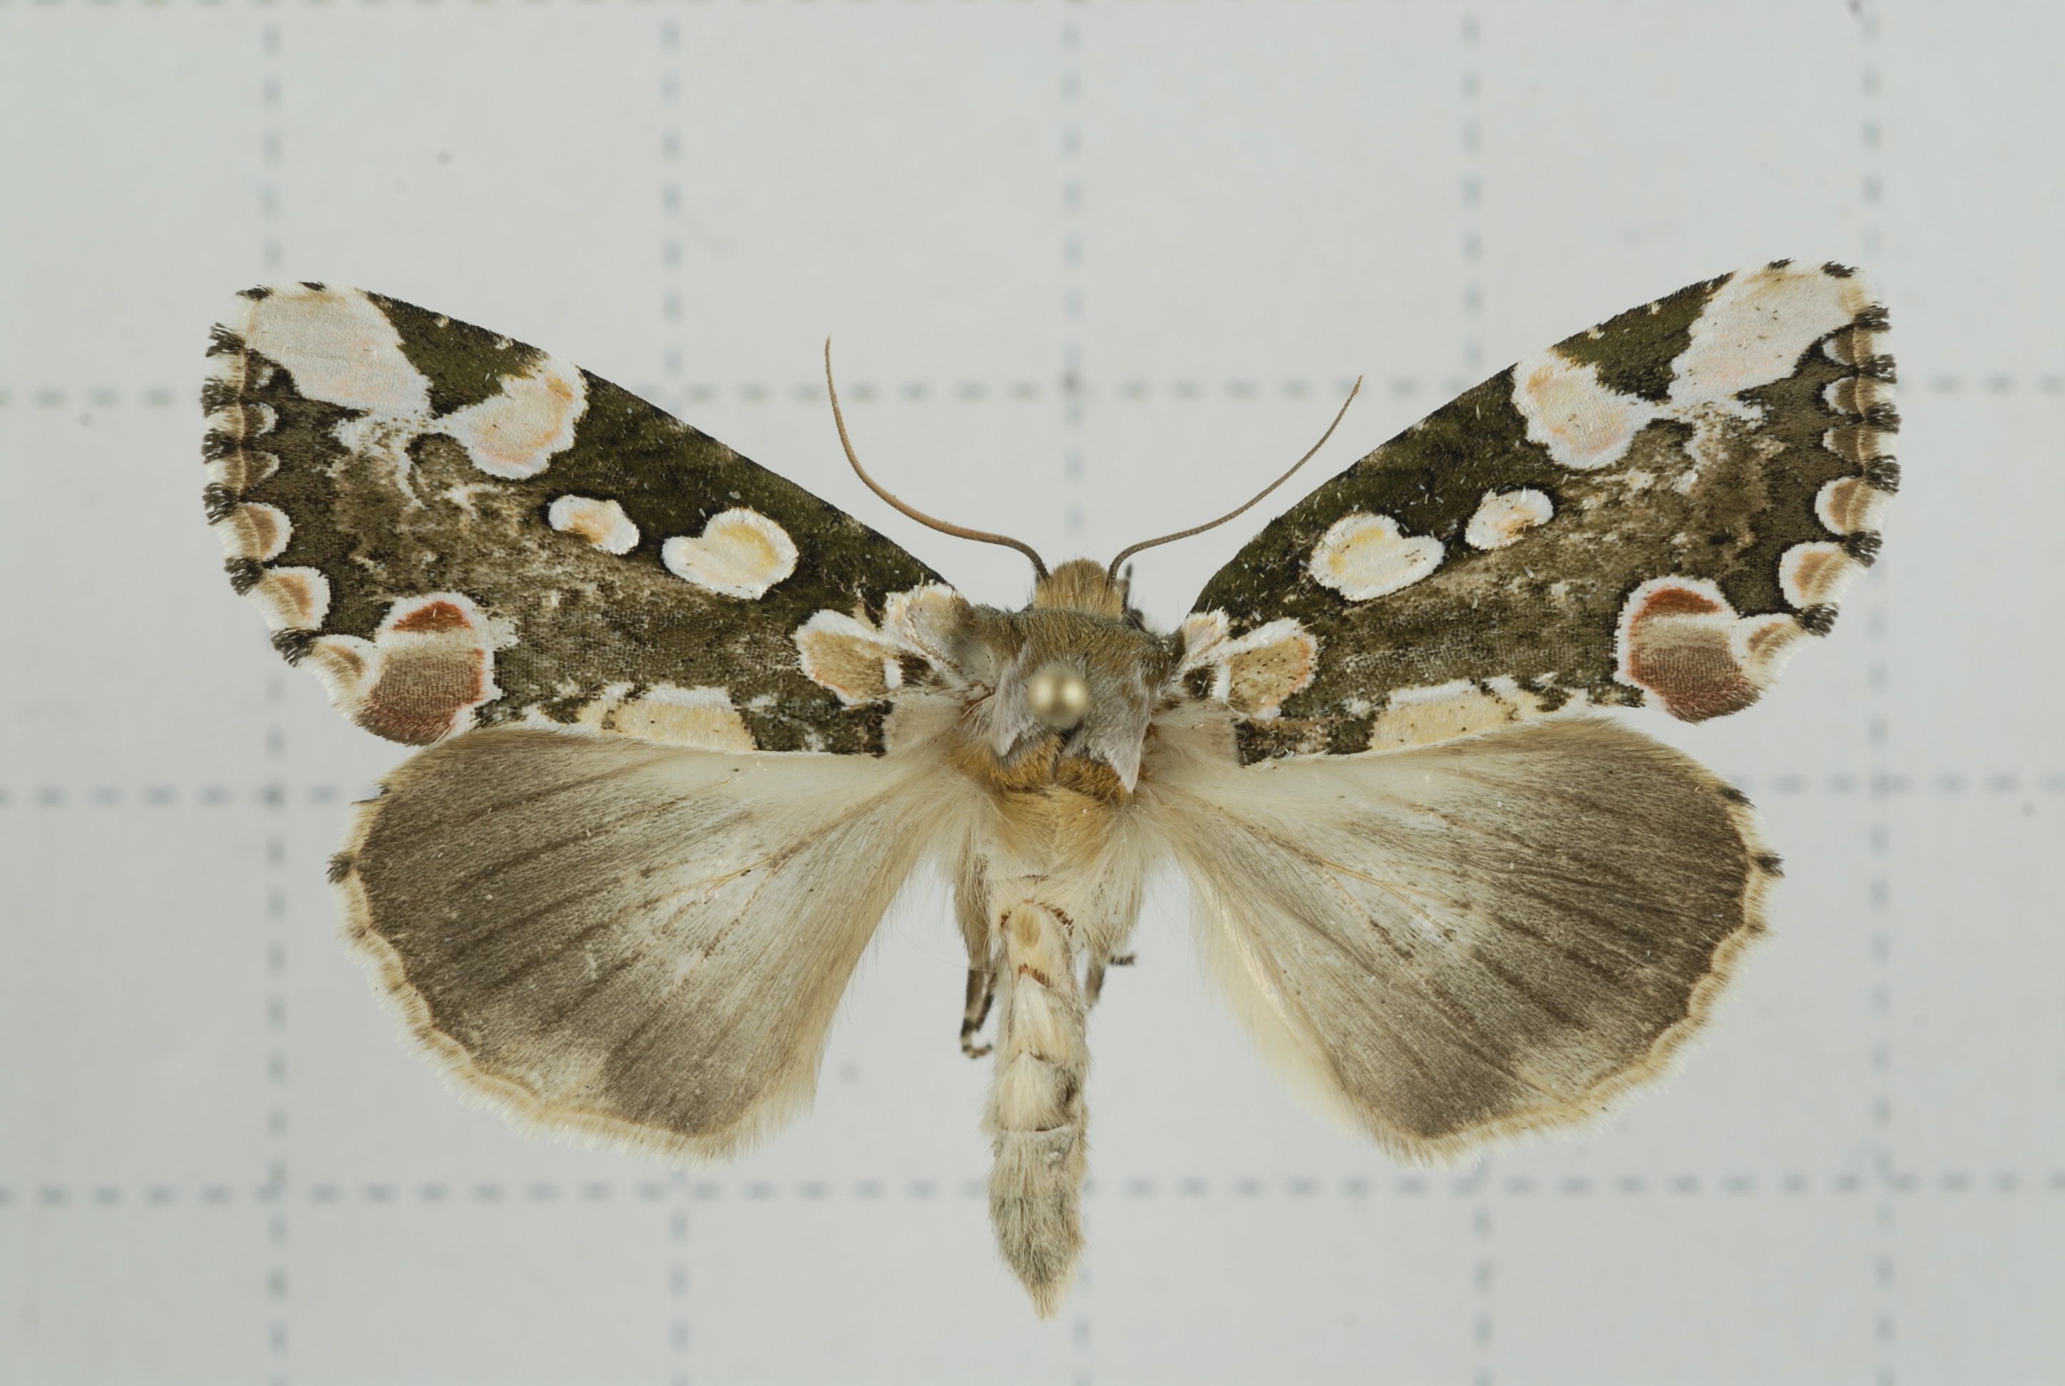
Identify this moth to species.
Horithyatira decorata takamukui
